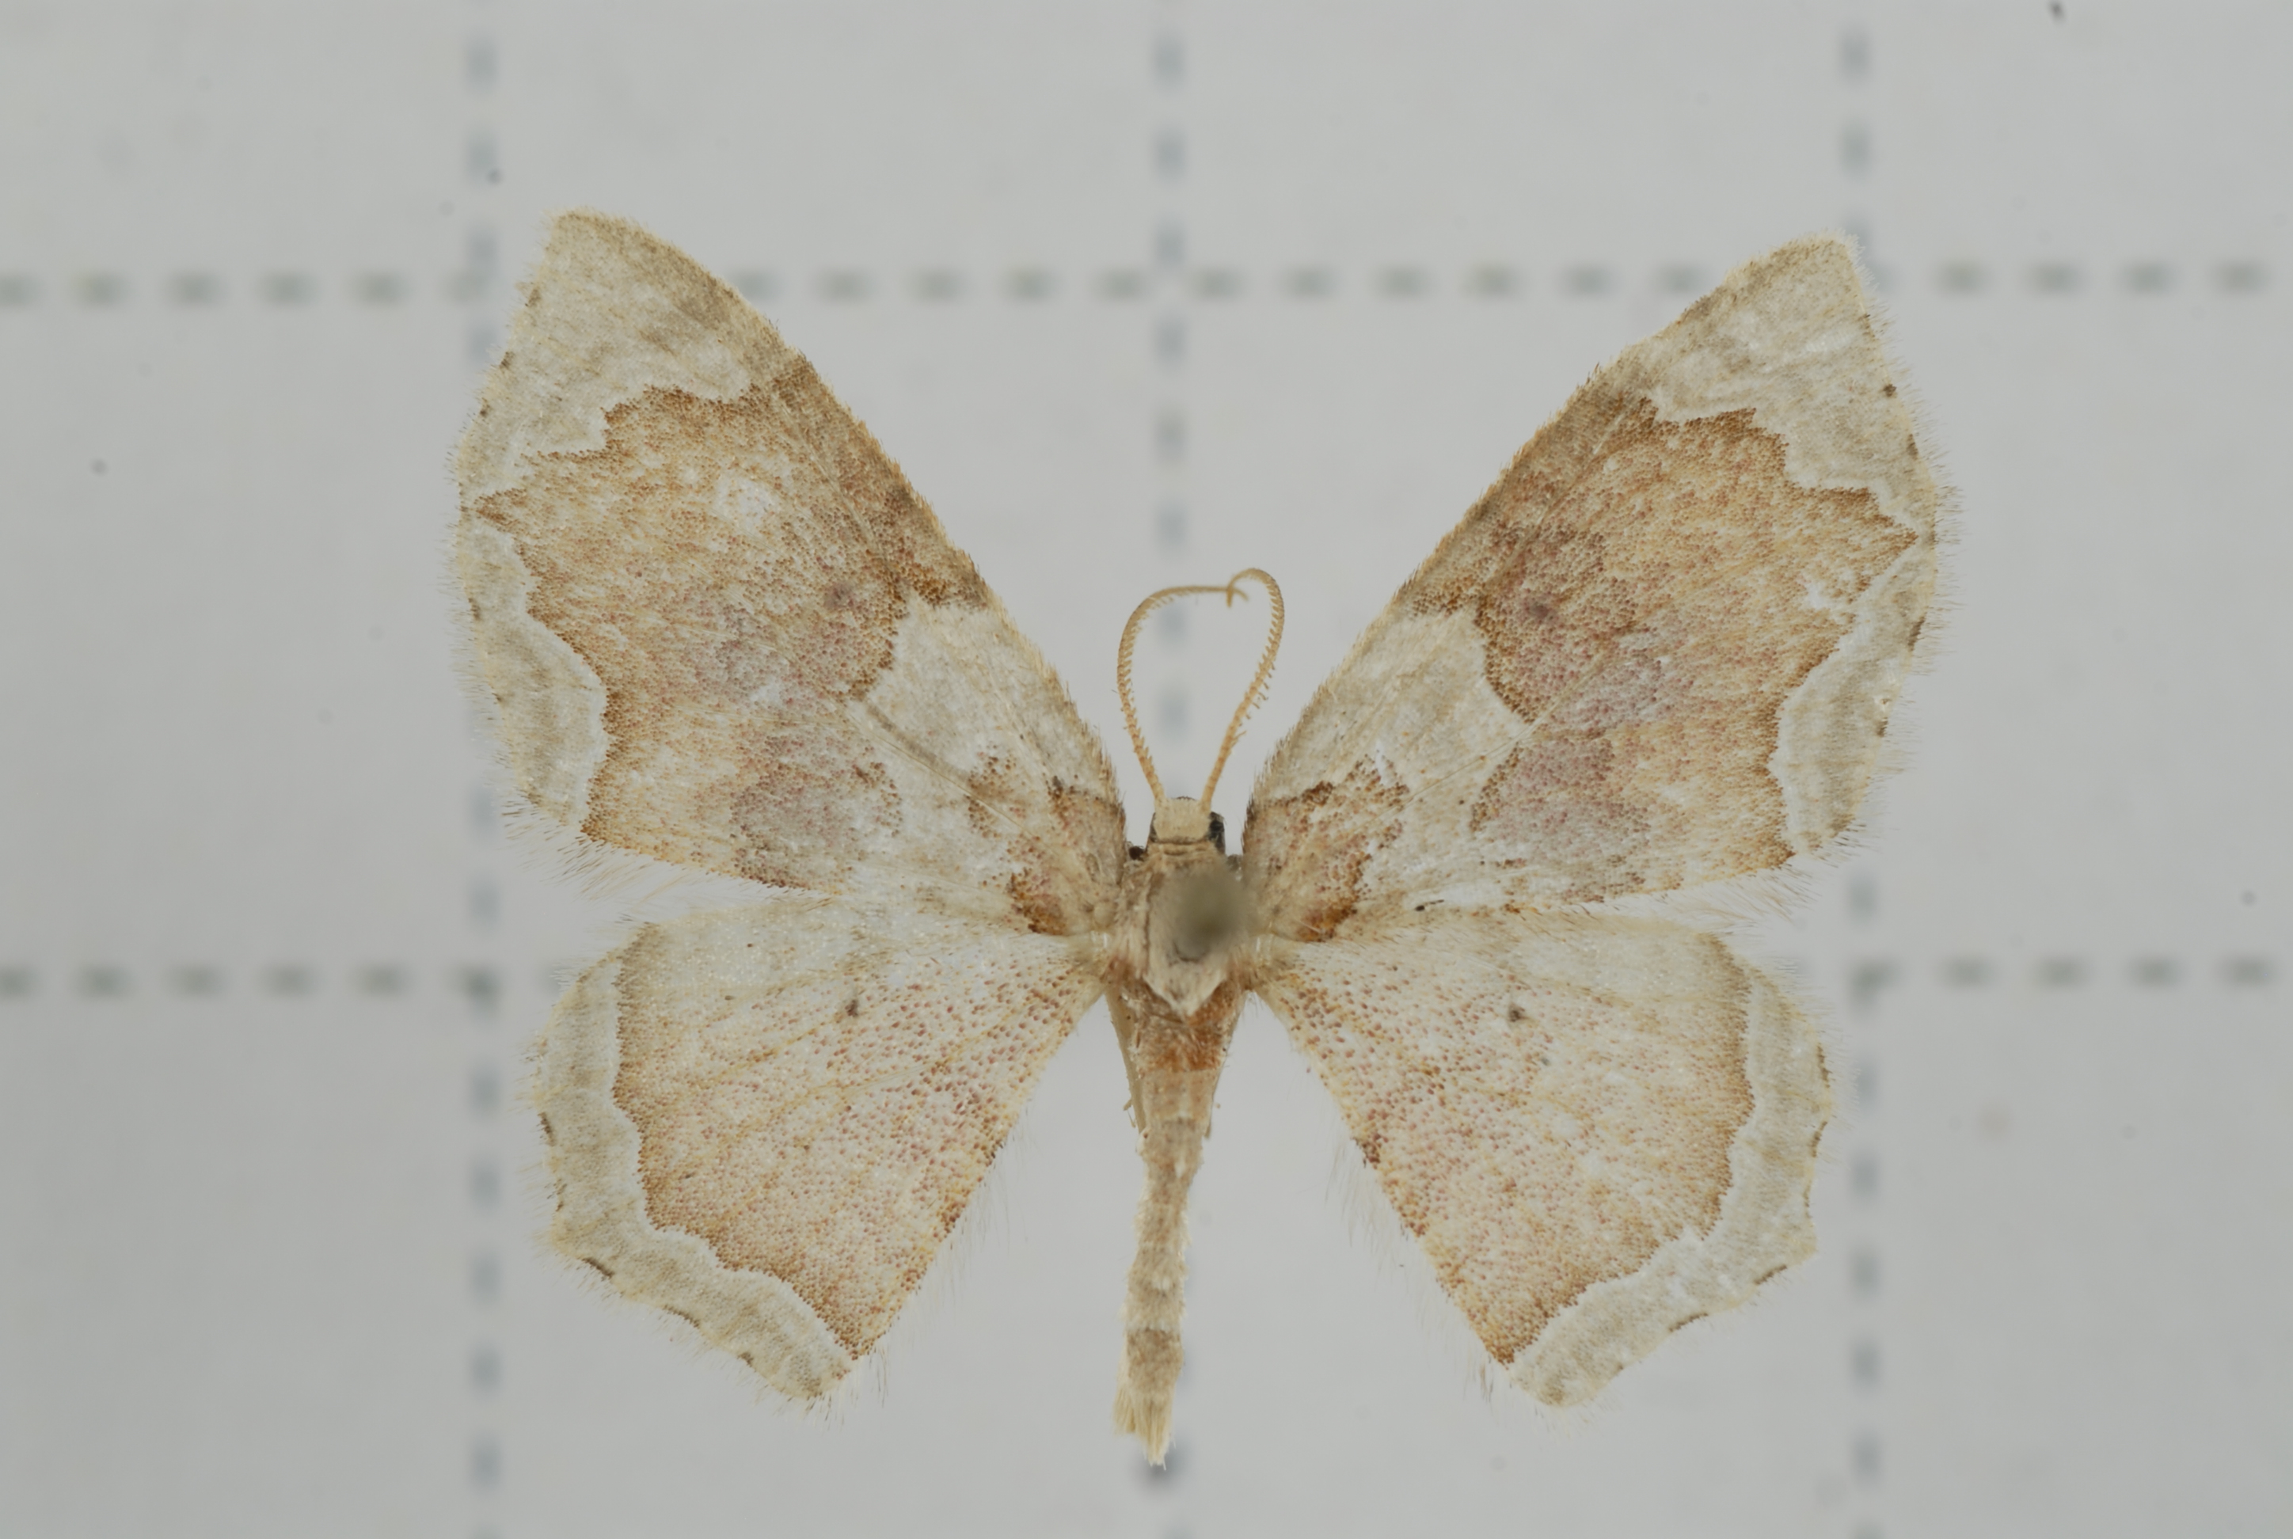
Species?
Palpoctenidia phoenicosoma semilauta
